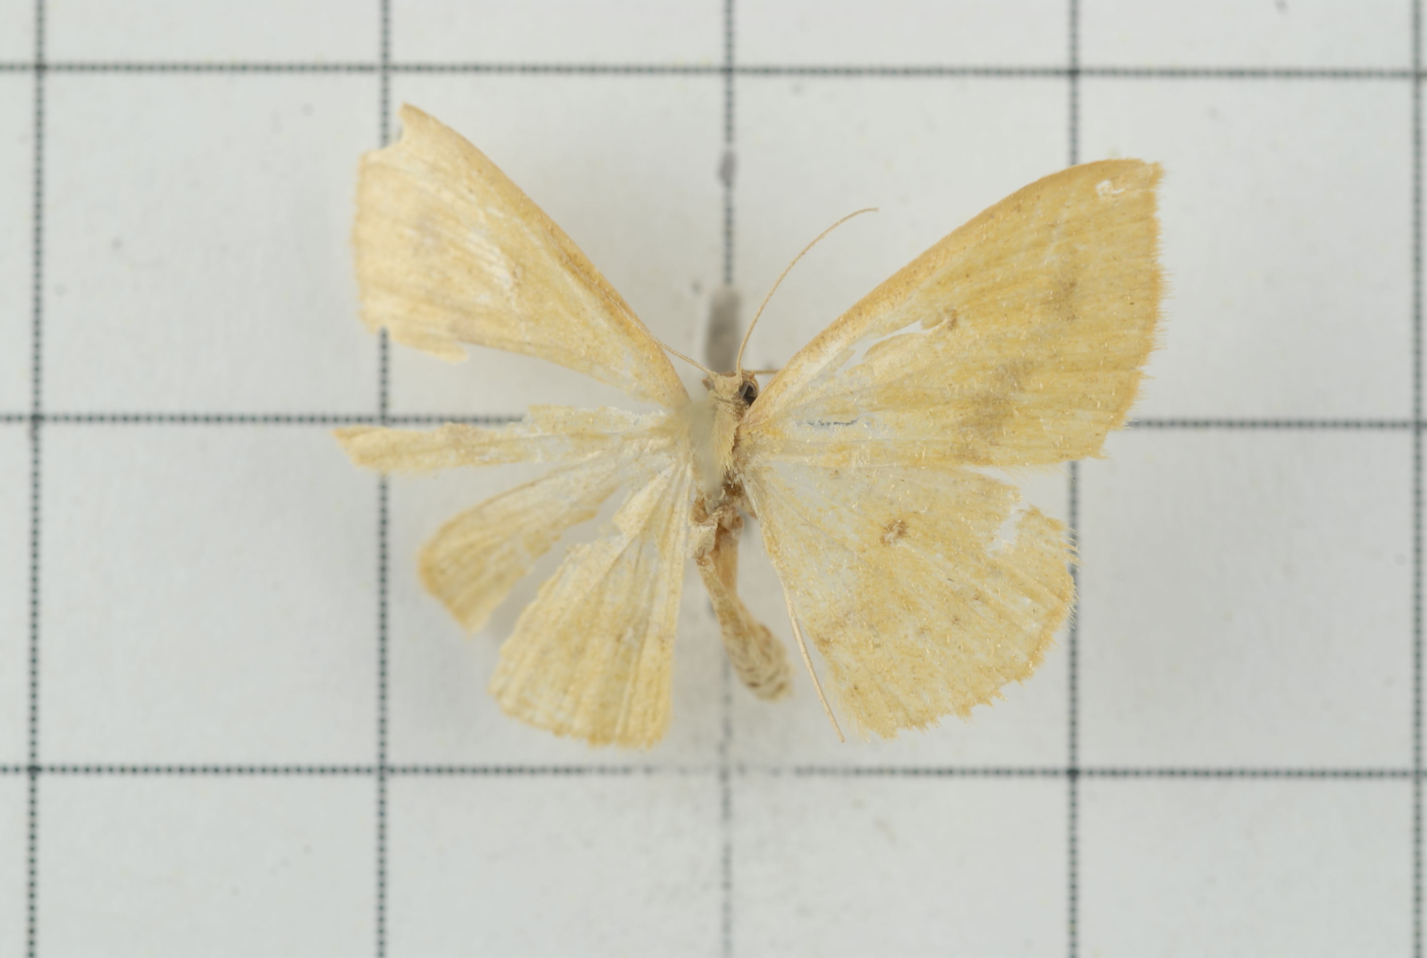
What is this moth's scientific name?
Anisephyra ocularia ocularia
